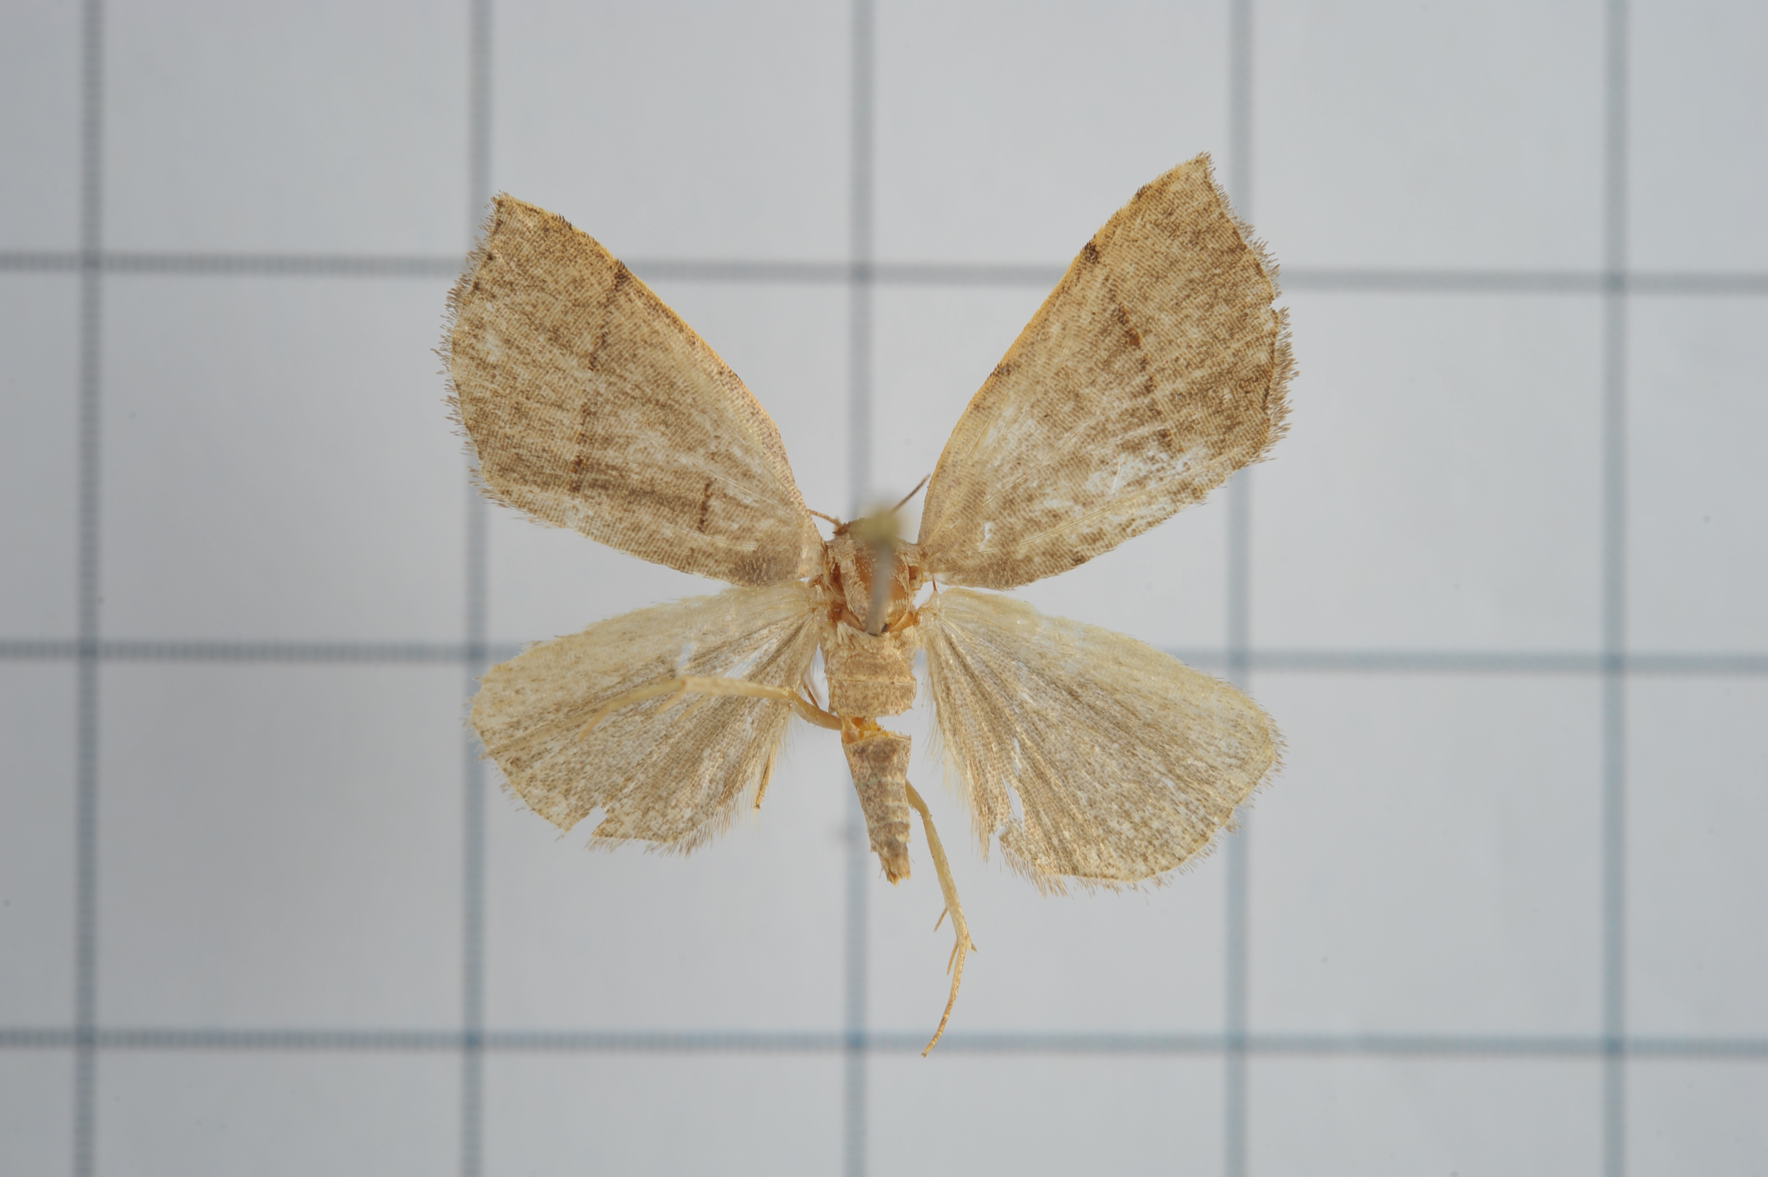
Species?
Plecoptera siderogramma
